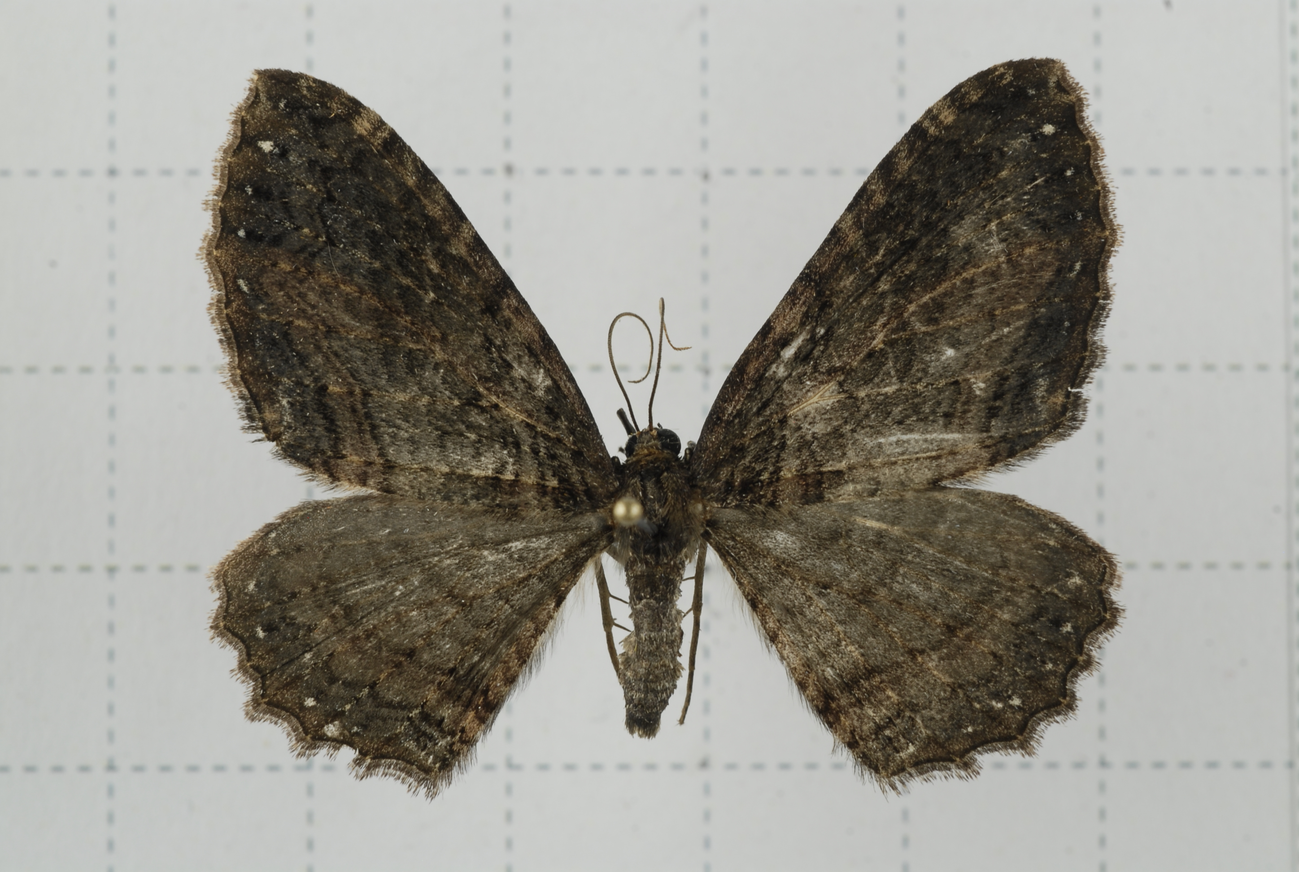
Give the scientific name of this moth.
Telenomeuta punctimarginaria
